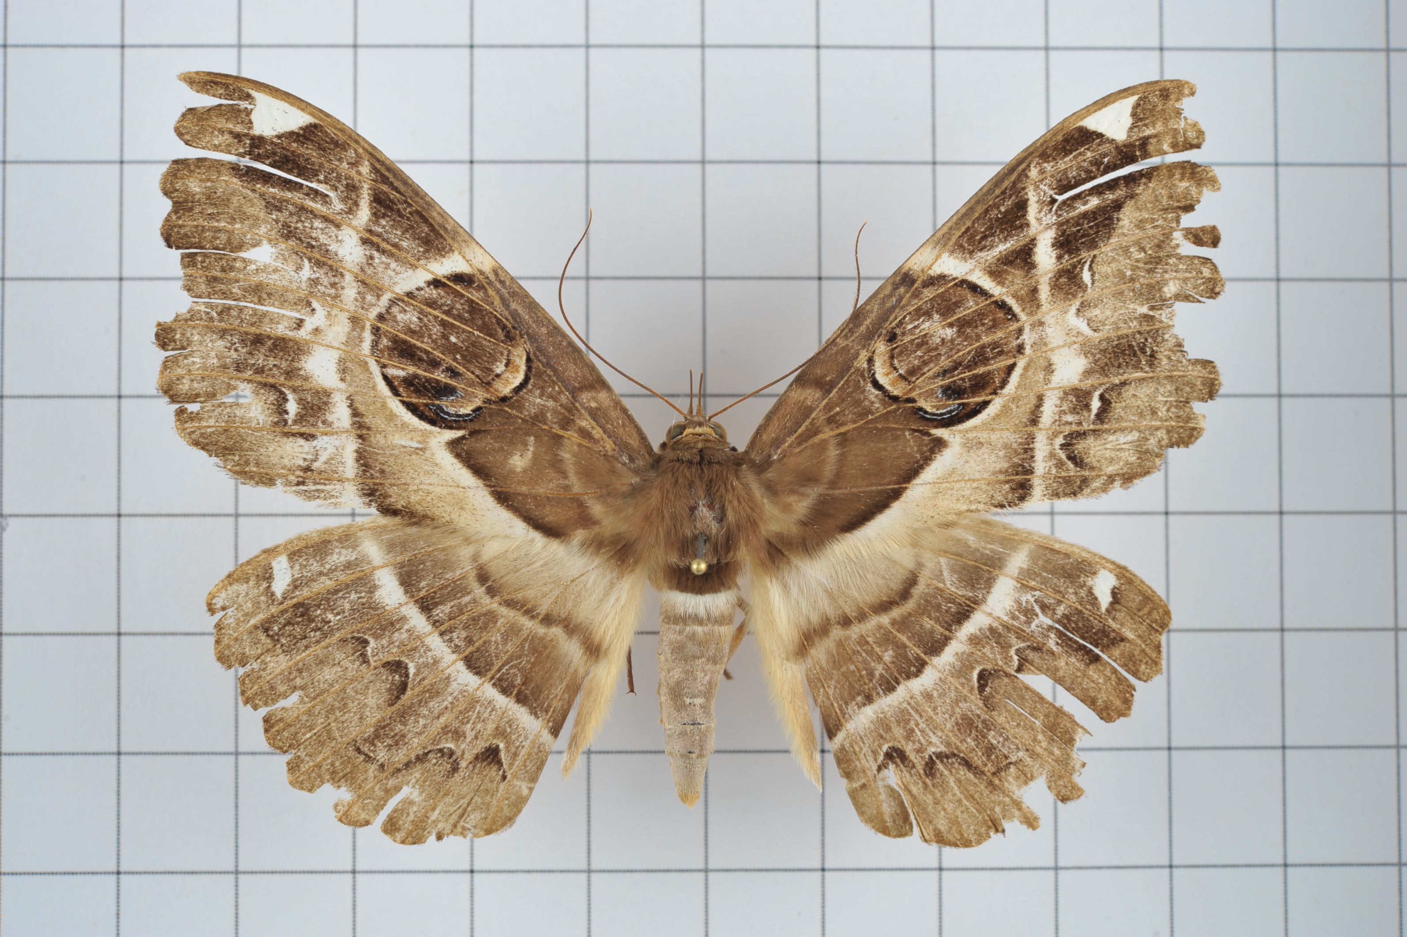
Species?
Erebus ephesperis
